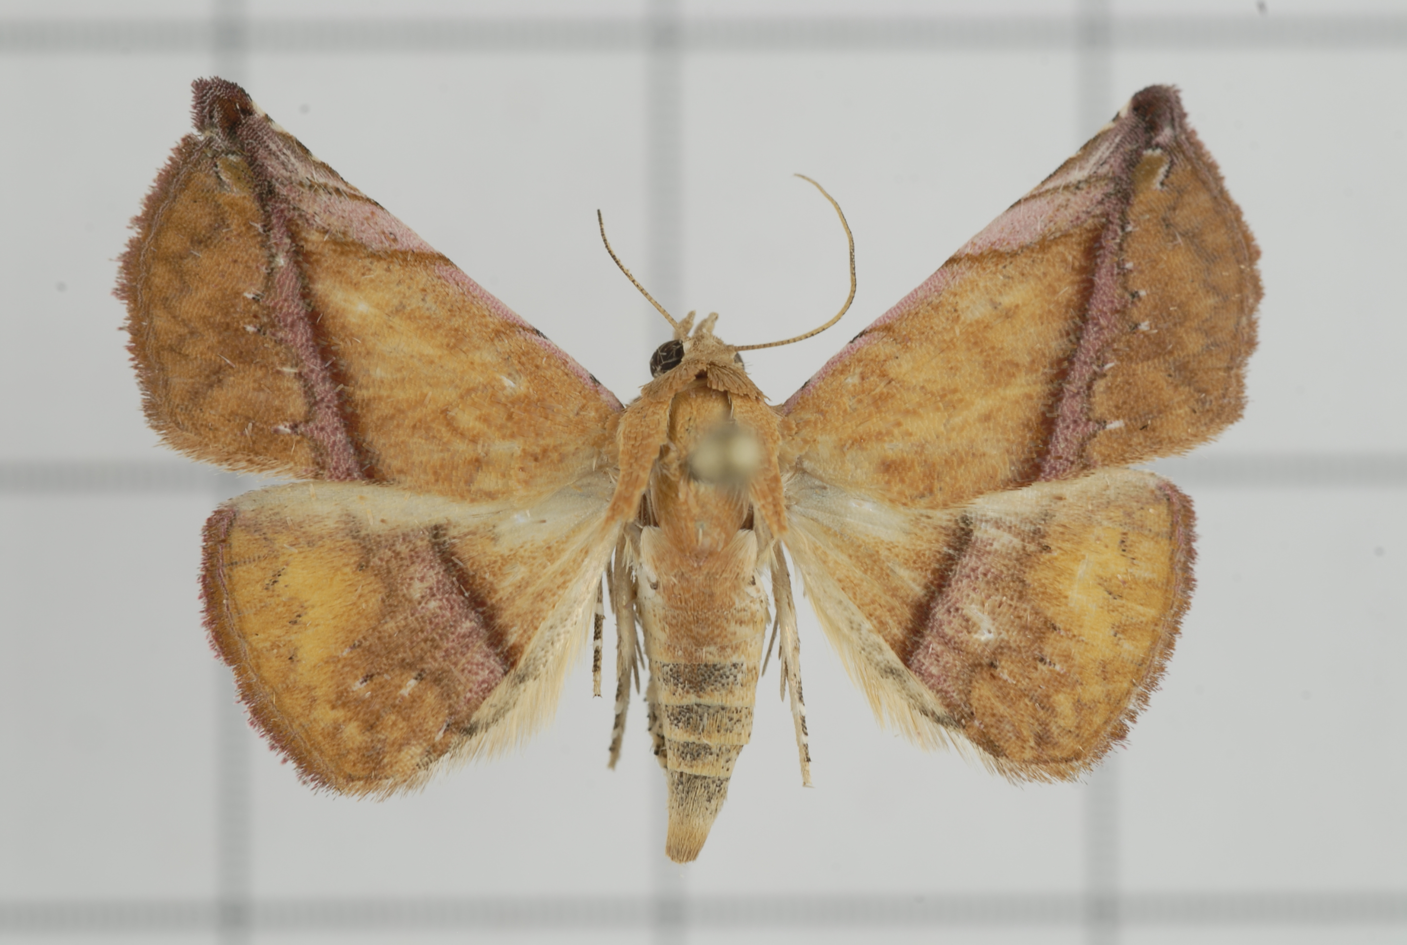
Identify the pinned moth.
Eublemma quadrapex
